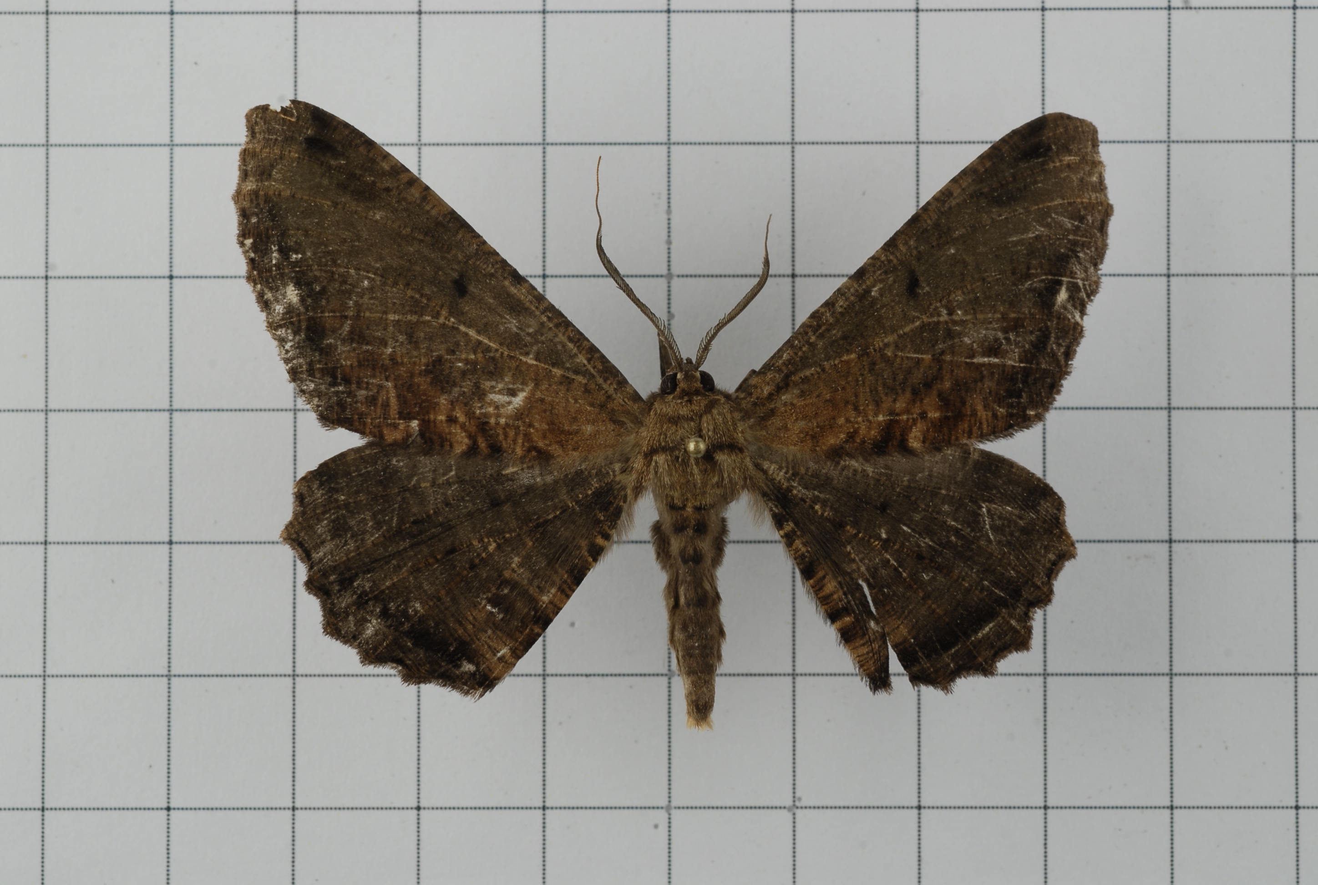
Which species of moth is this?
Chorodna creataria
